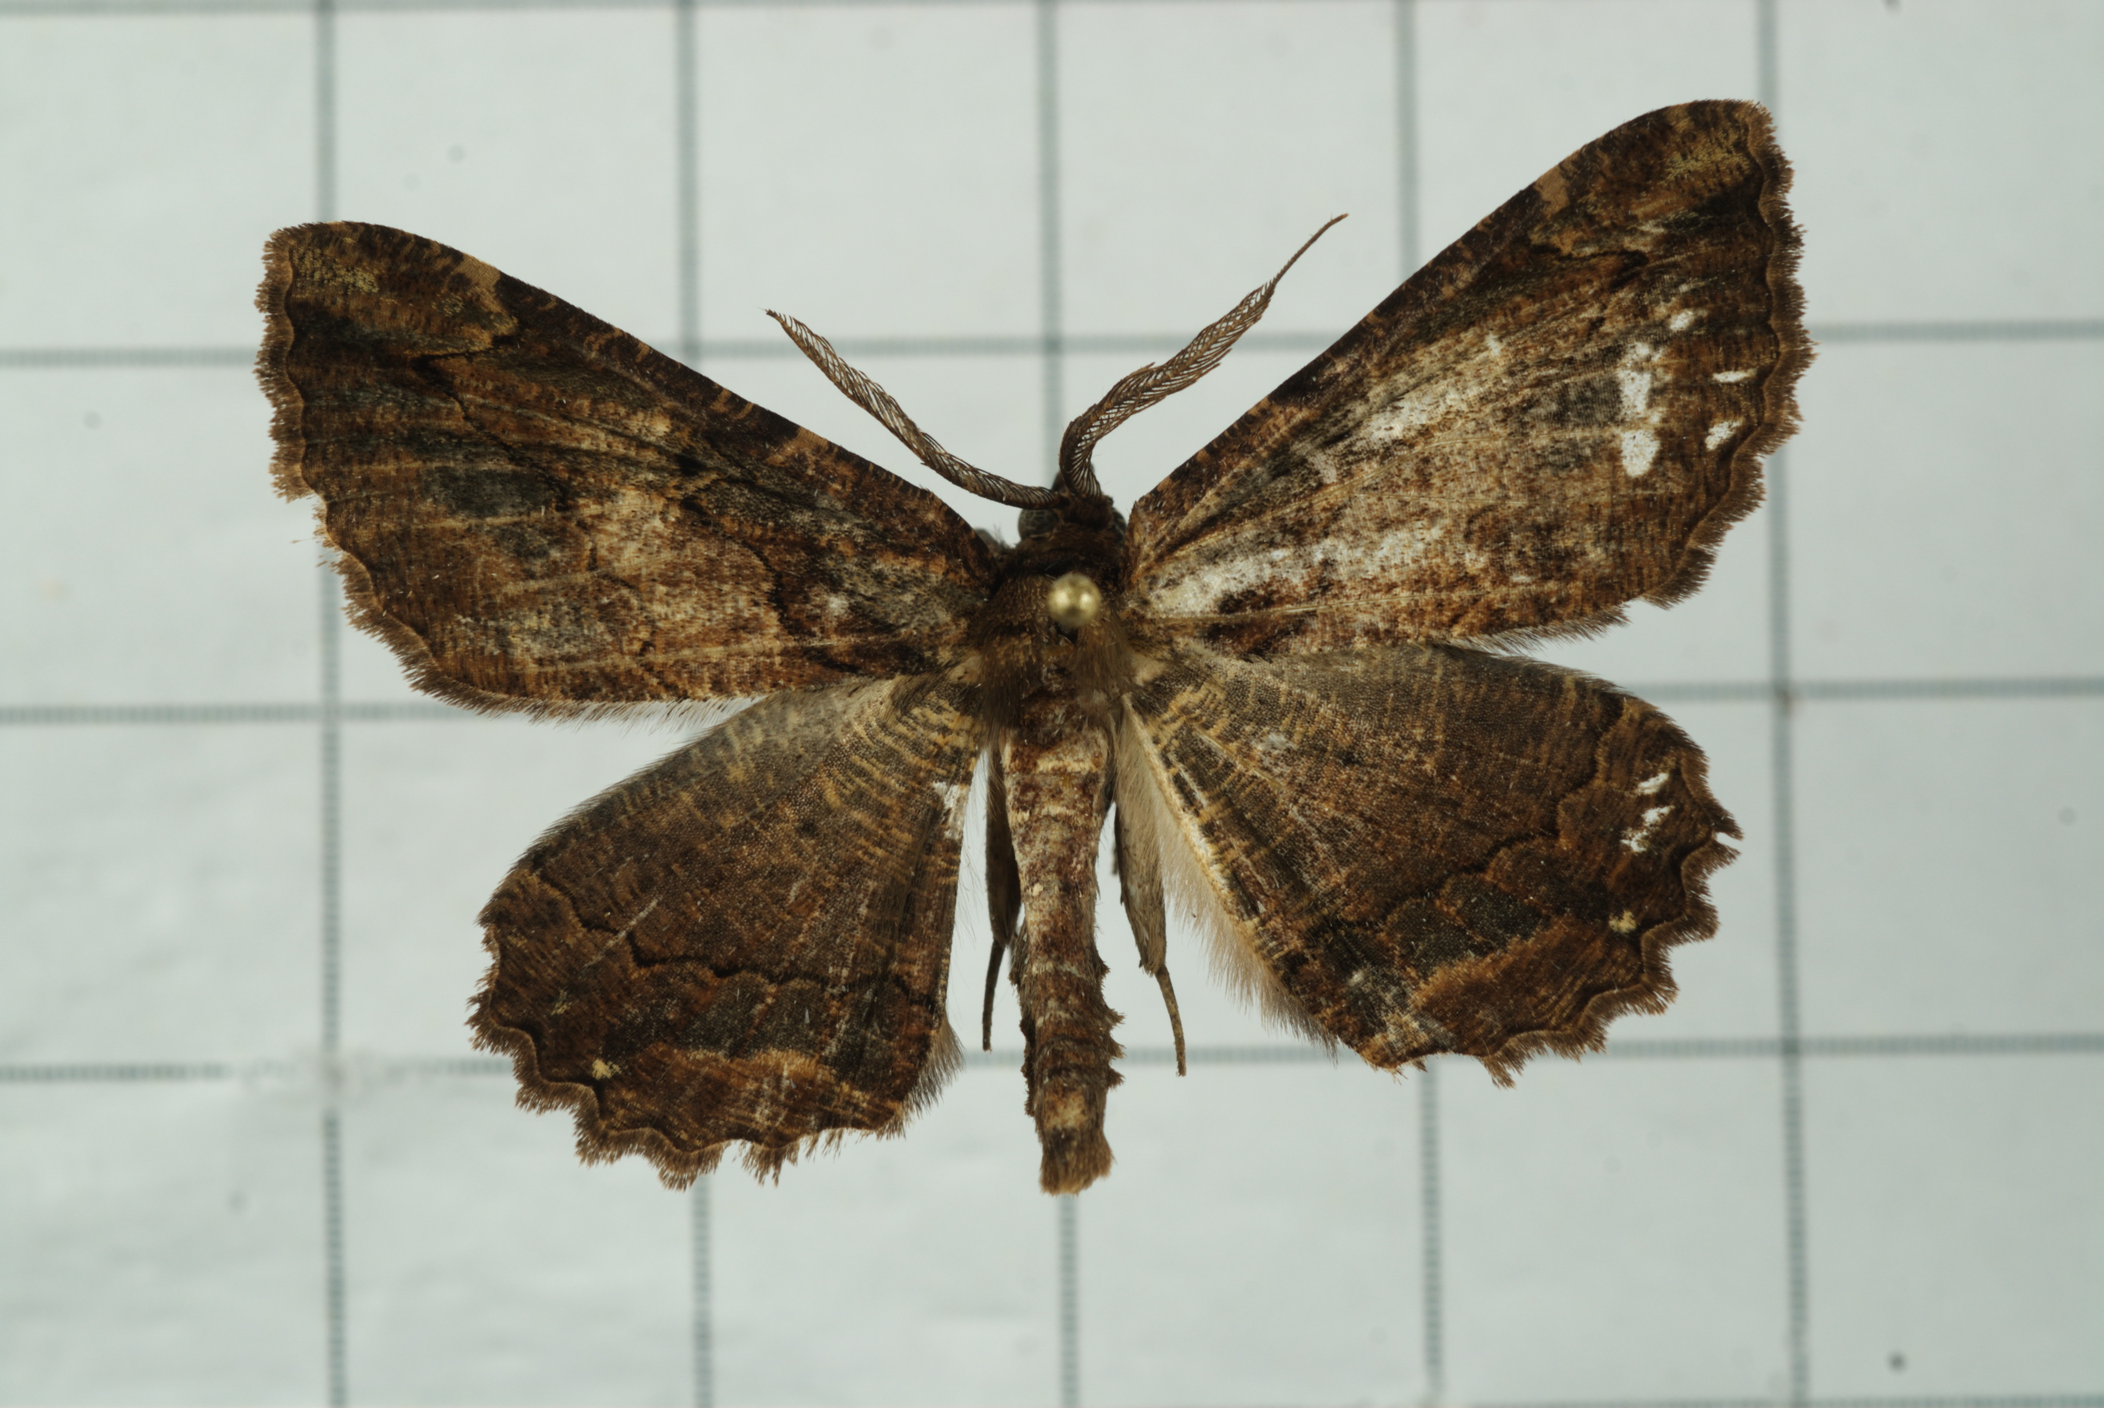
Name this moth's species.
Menophra anaplagiata
